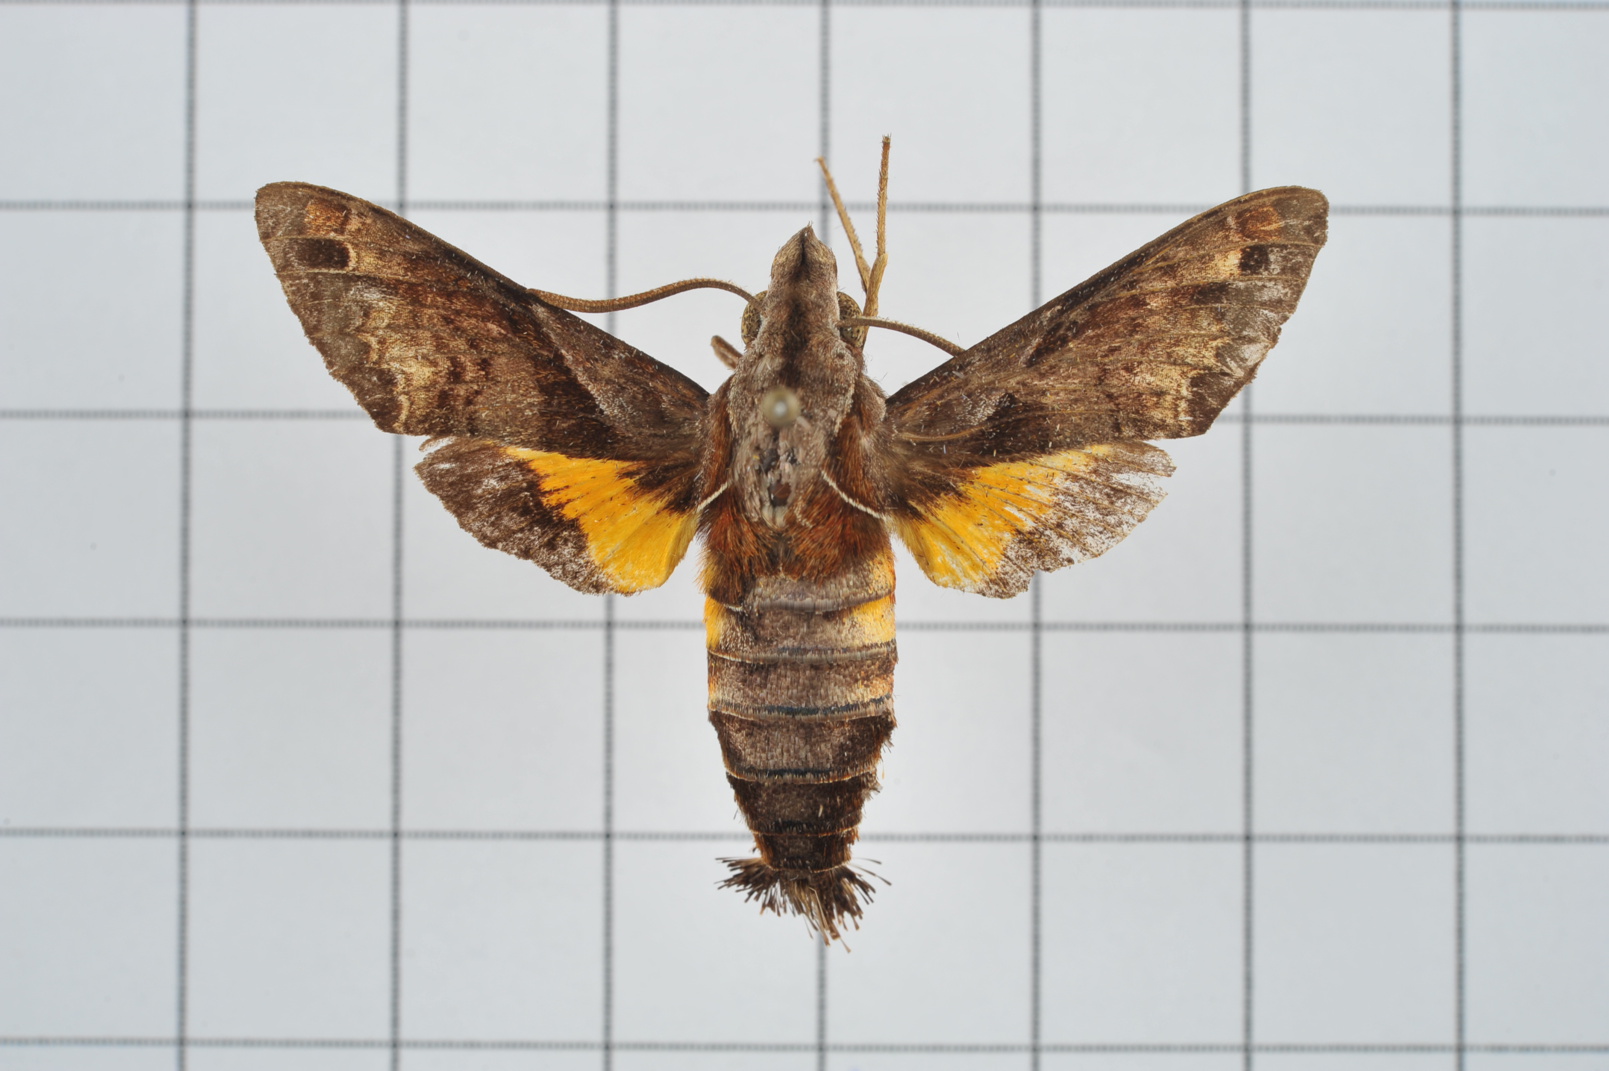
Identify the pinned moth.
Macroglossum fritzei
